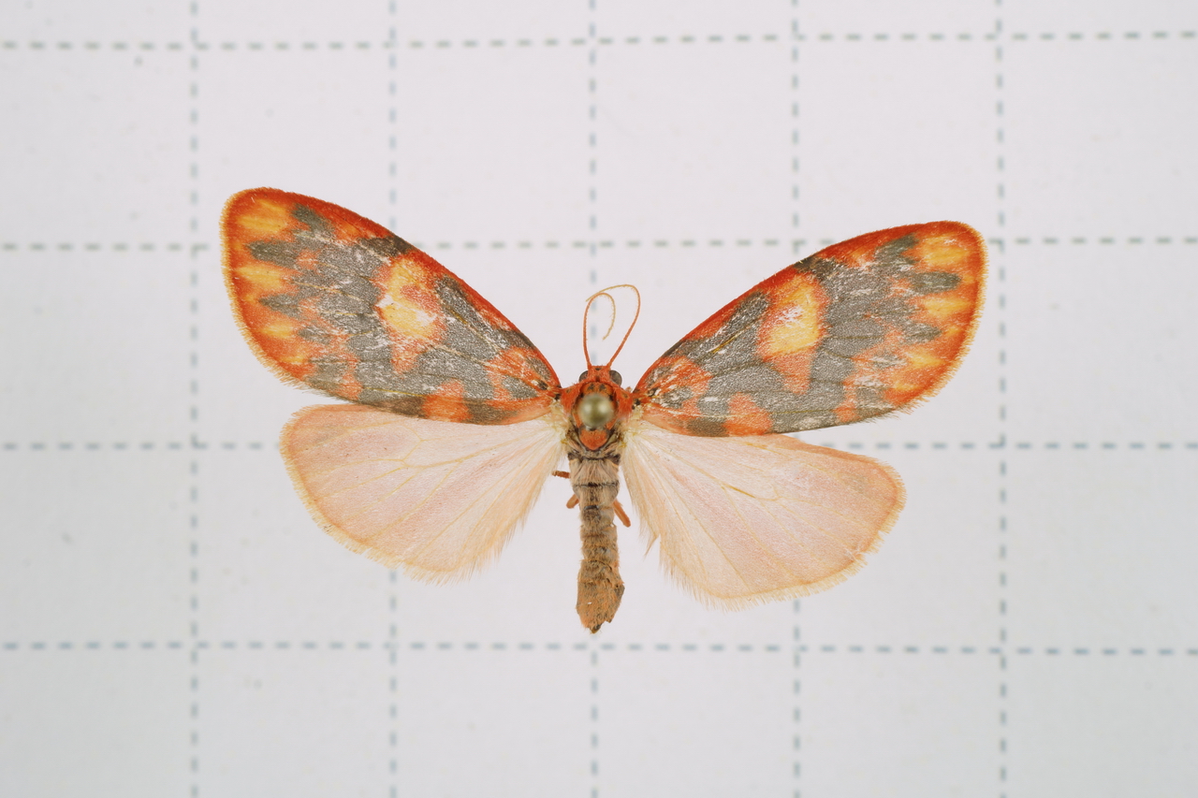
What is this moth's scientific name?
Floridasura tricolor
